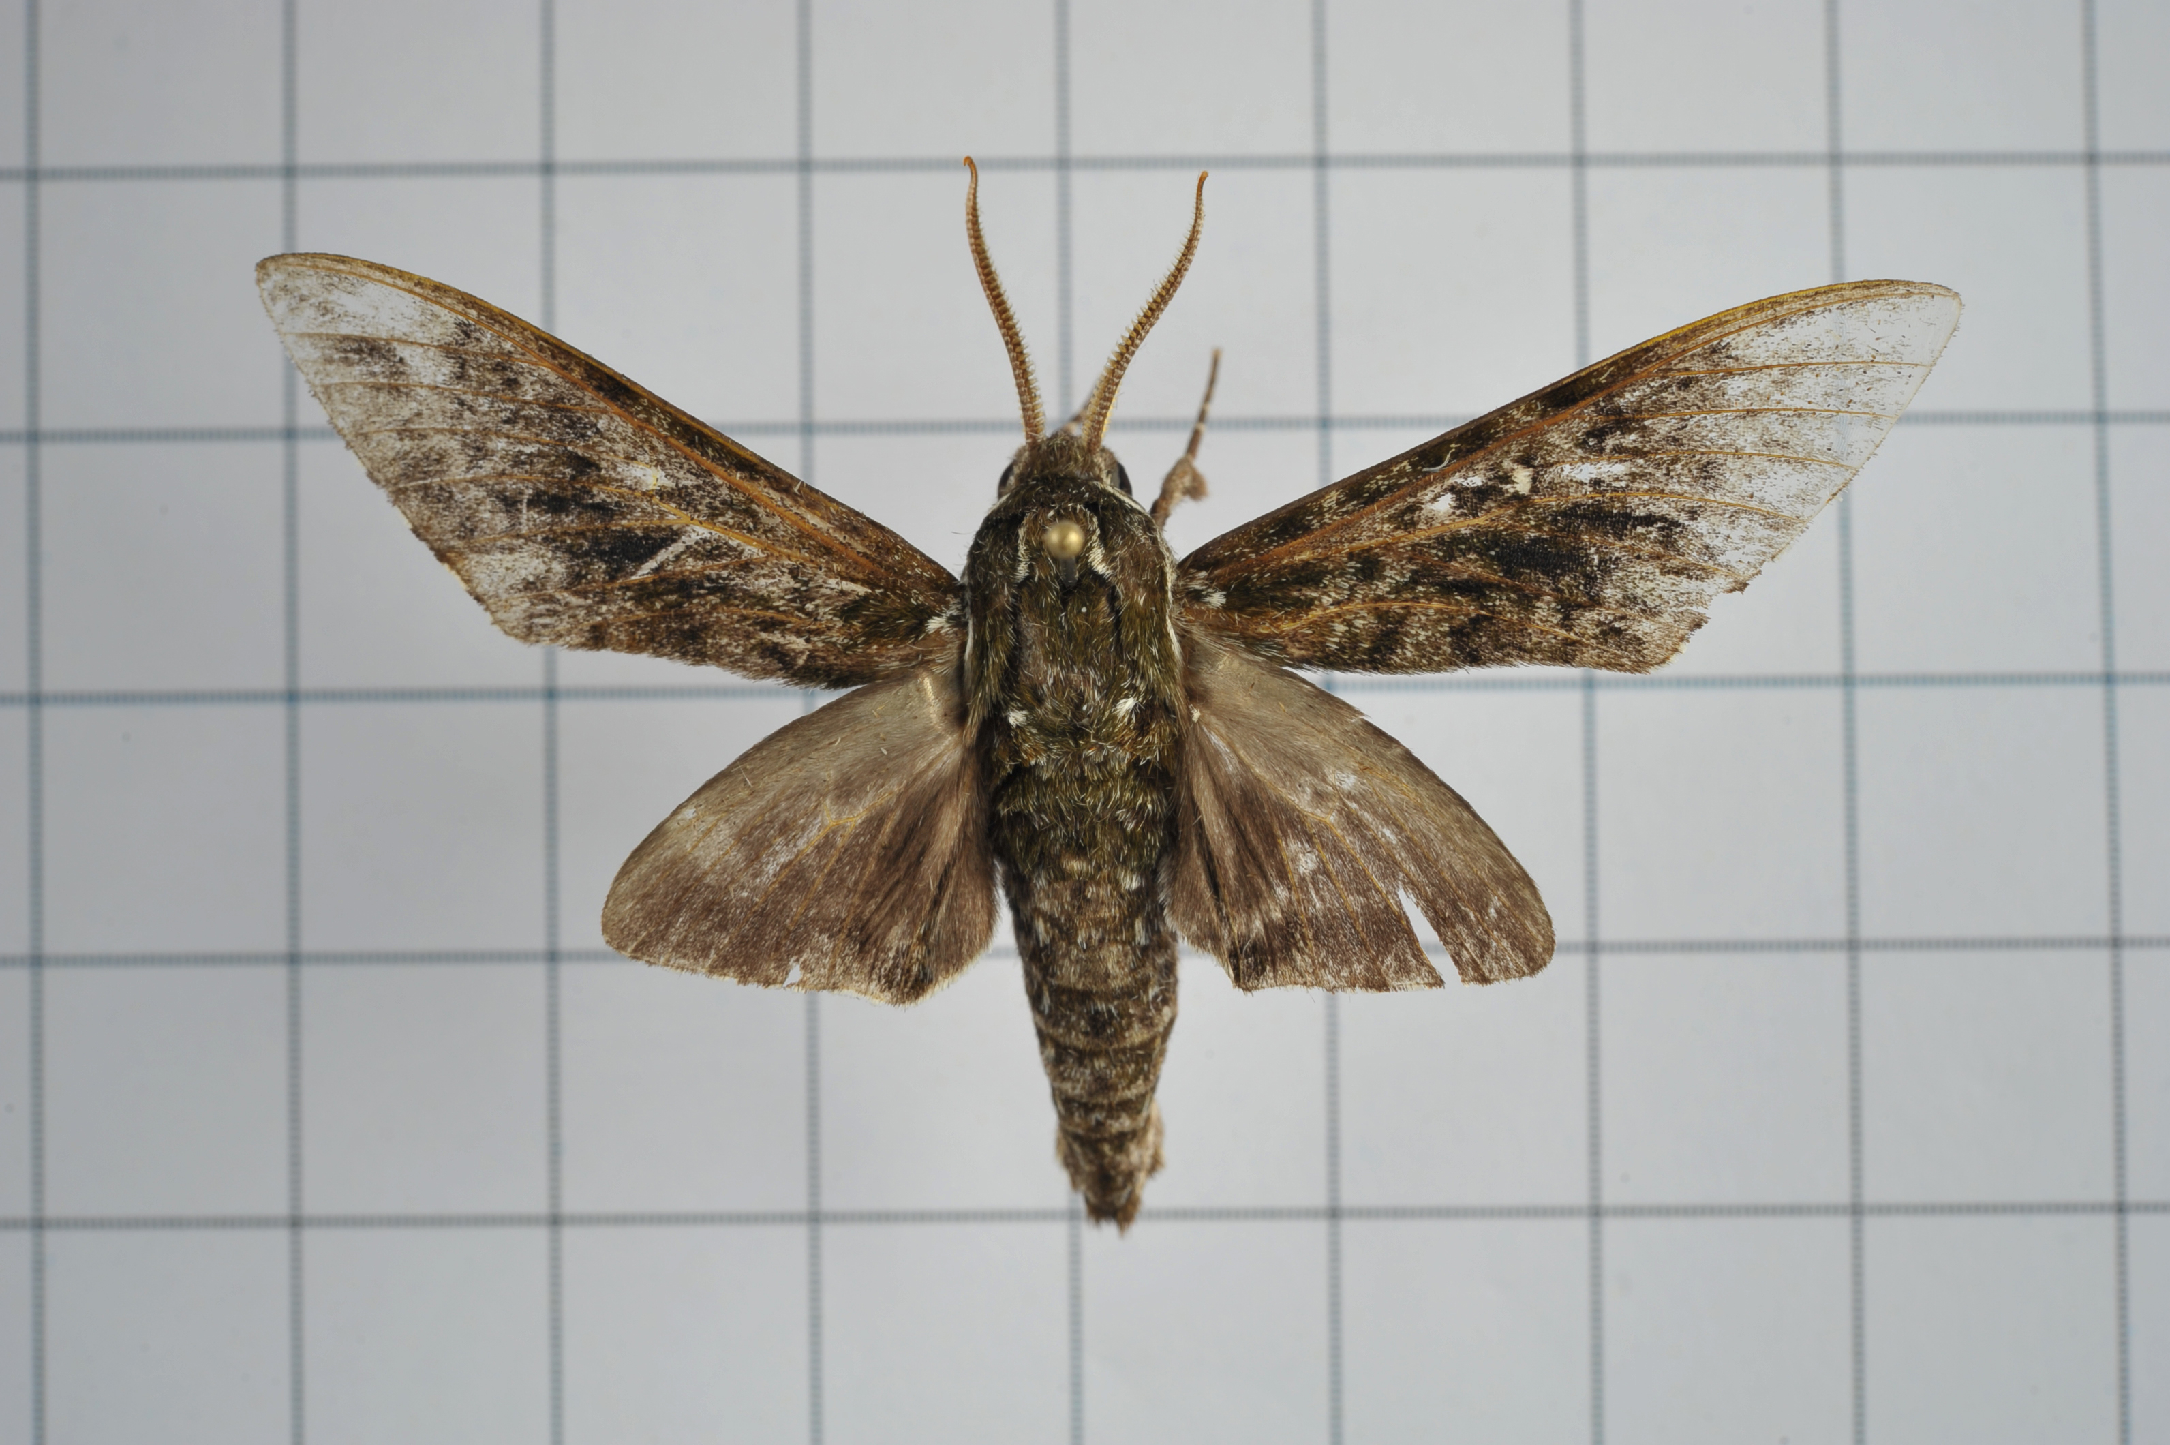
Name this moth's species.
Dolbina formosana
